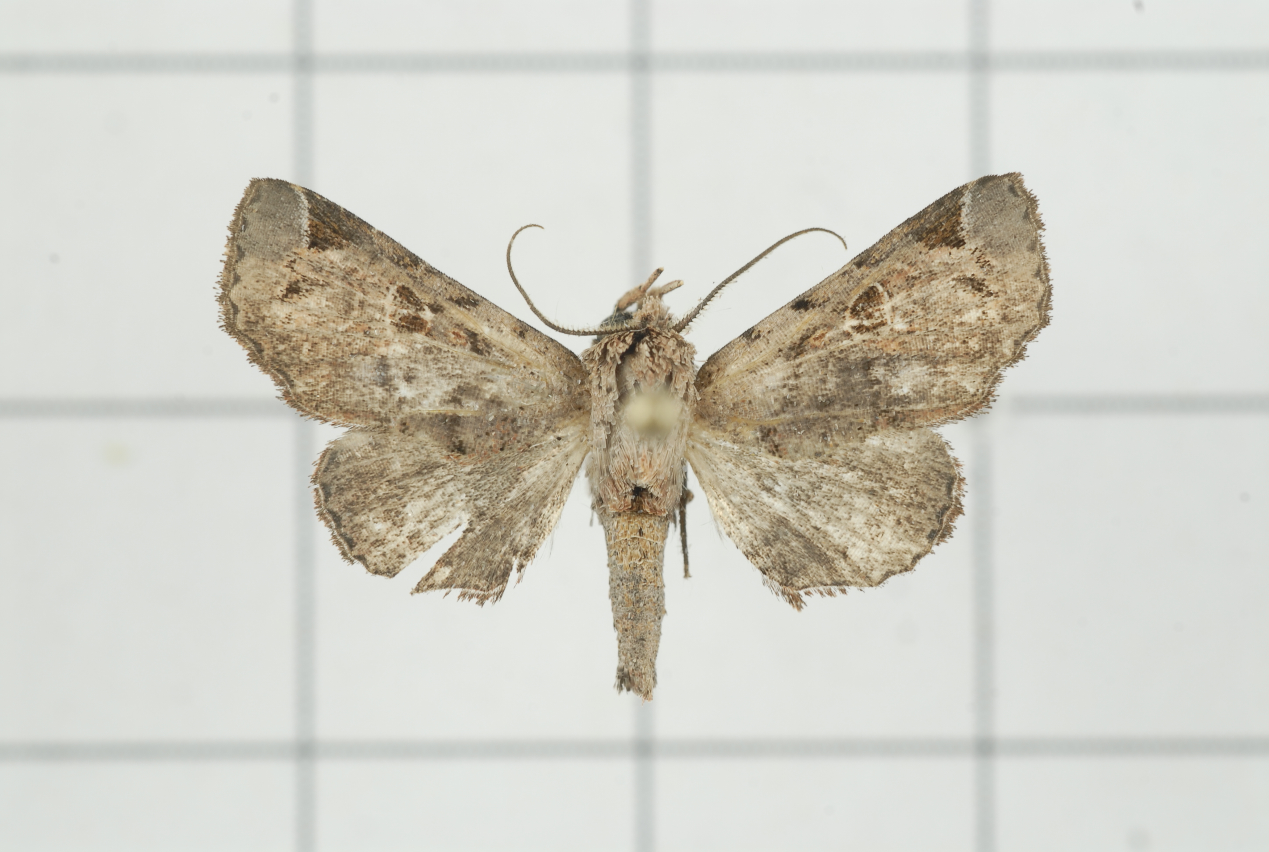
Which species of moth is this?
Atacira affinis
